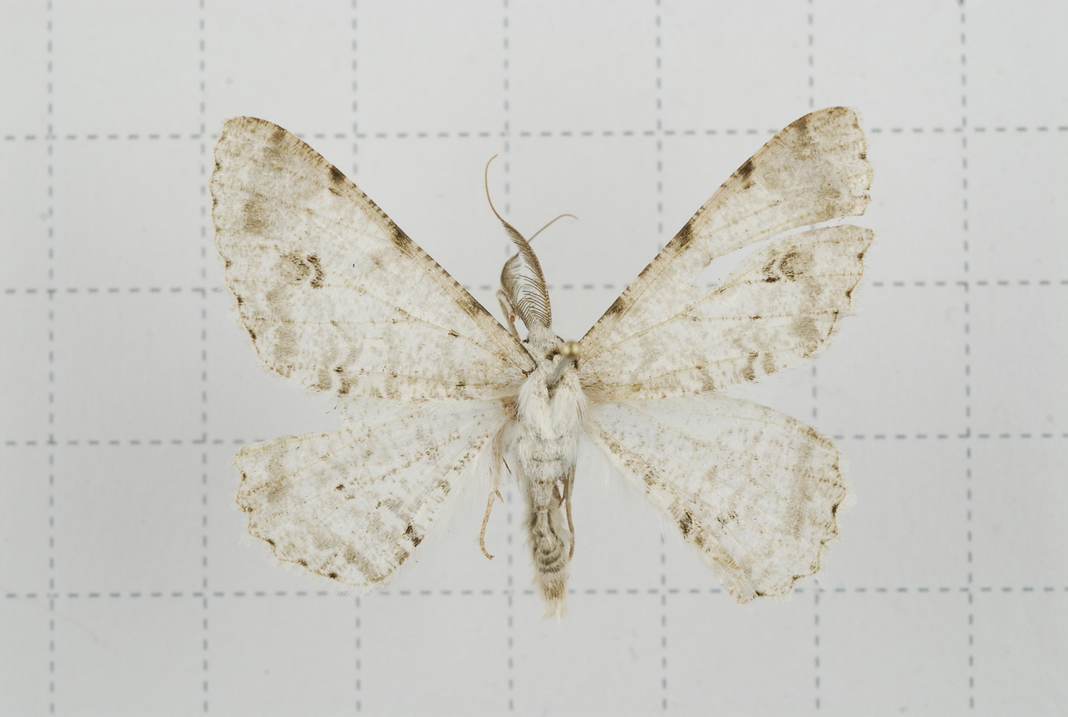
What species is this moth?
Lassaba parvalbidaria parvalbidaria
